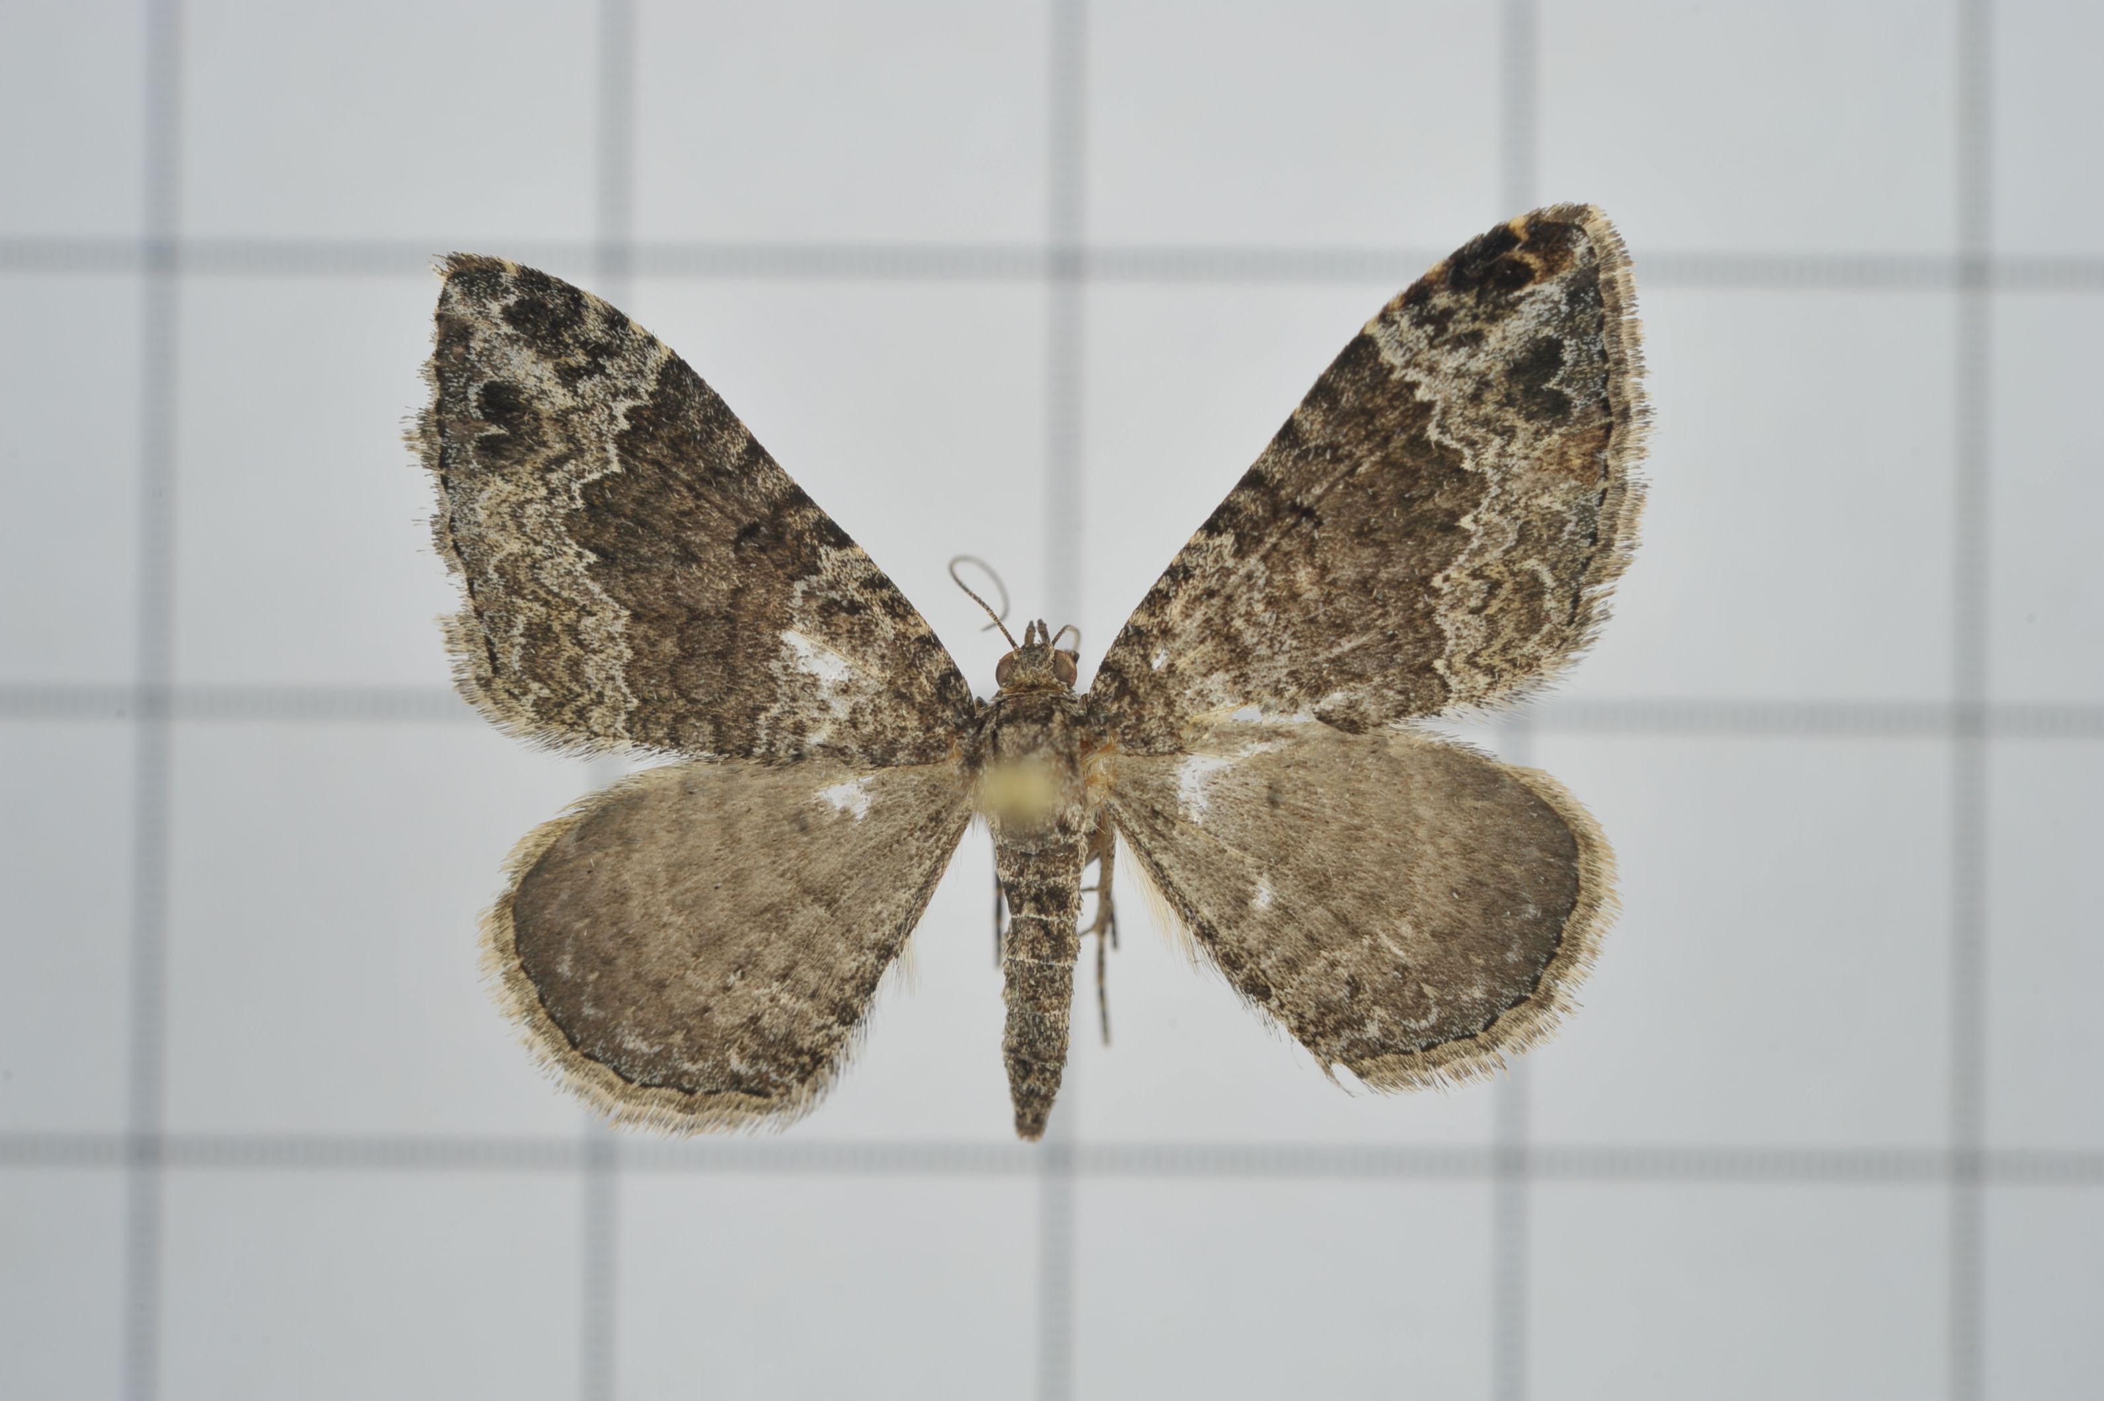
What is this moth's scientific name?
Xanthorhoe saturata
